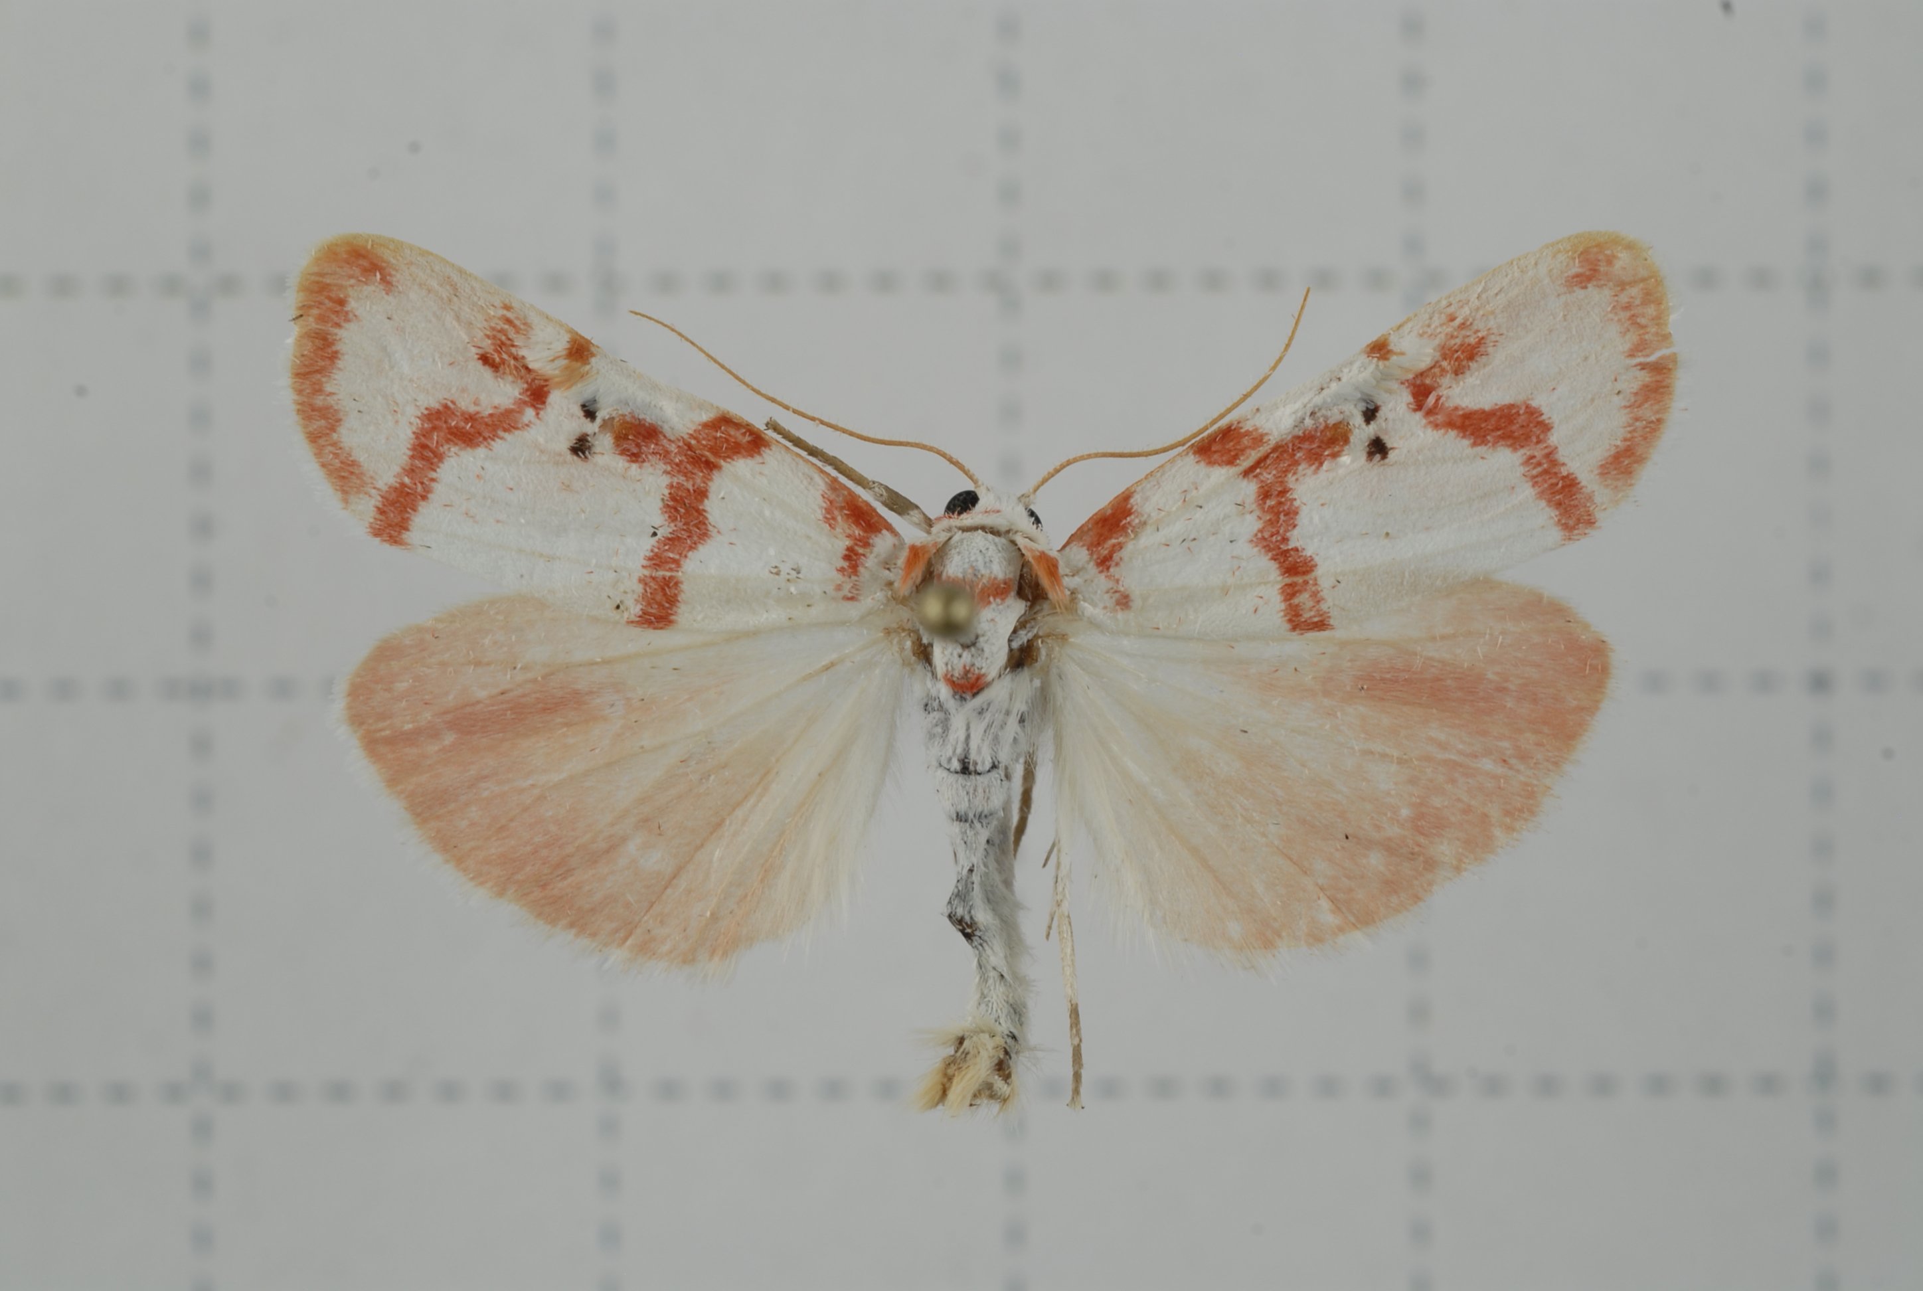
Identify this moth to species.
Cyana hamata hamata
